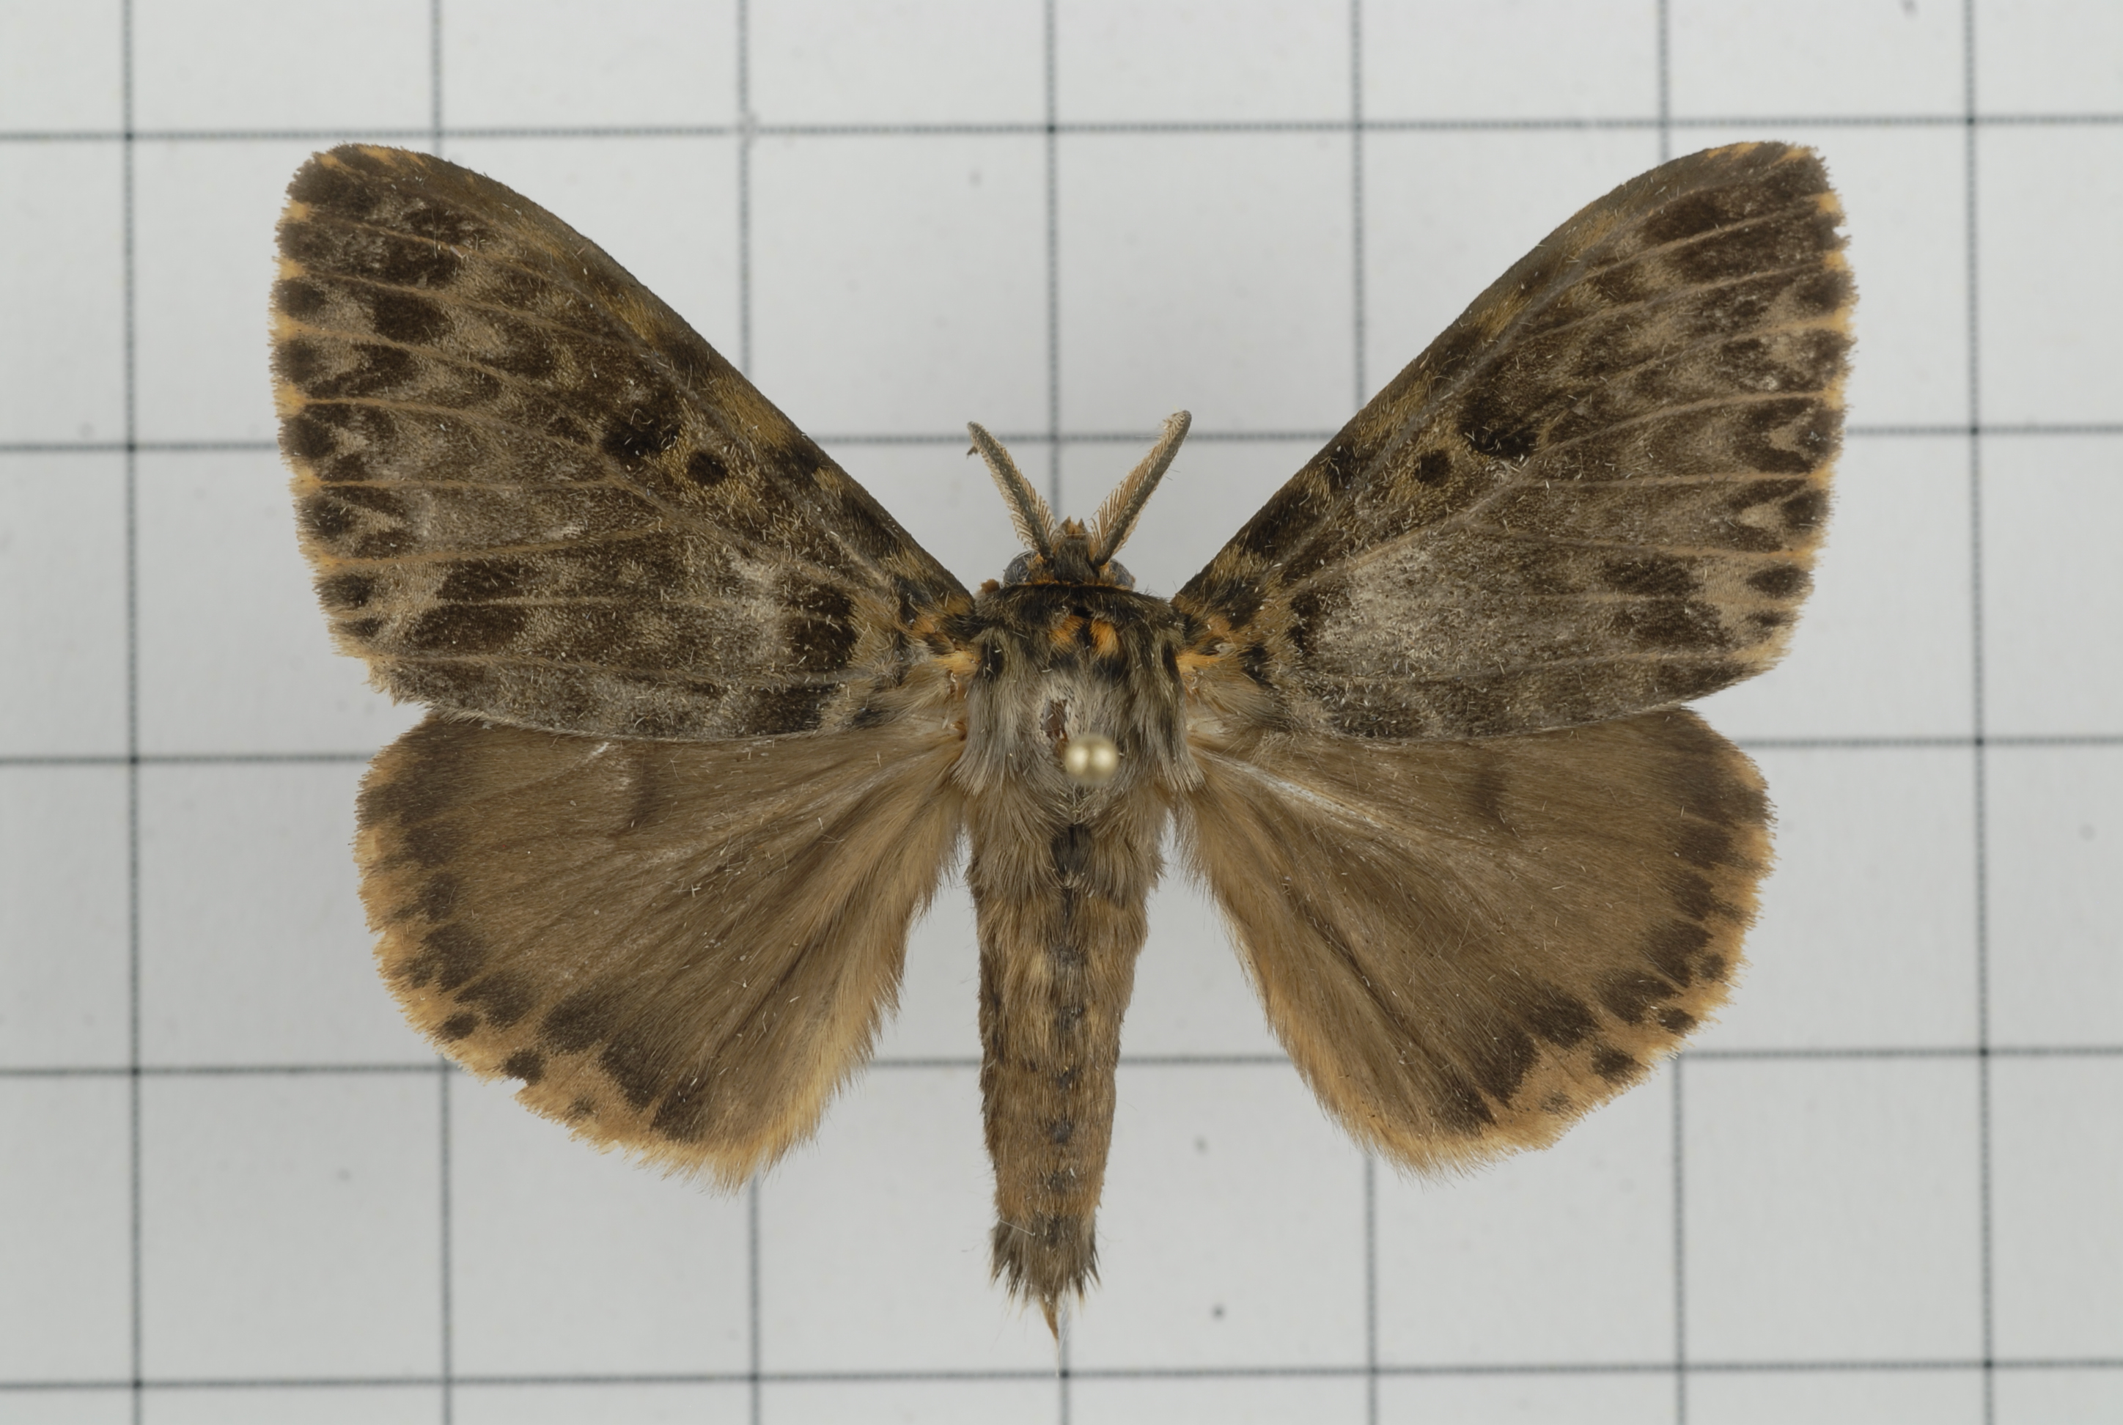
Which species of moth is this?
Lymantria mathura subpallida
